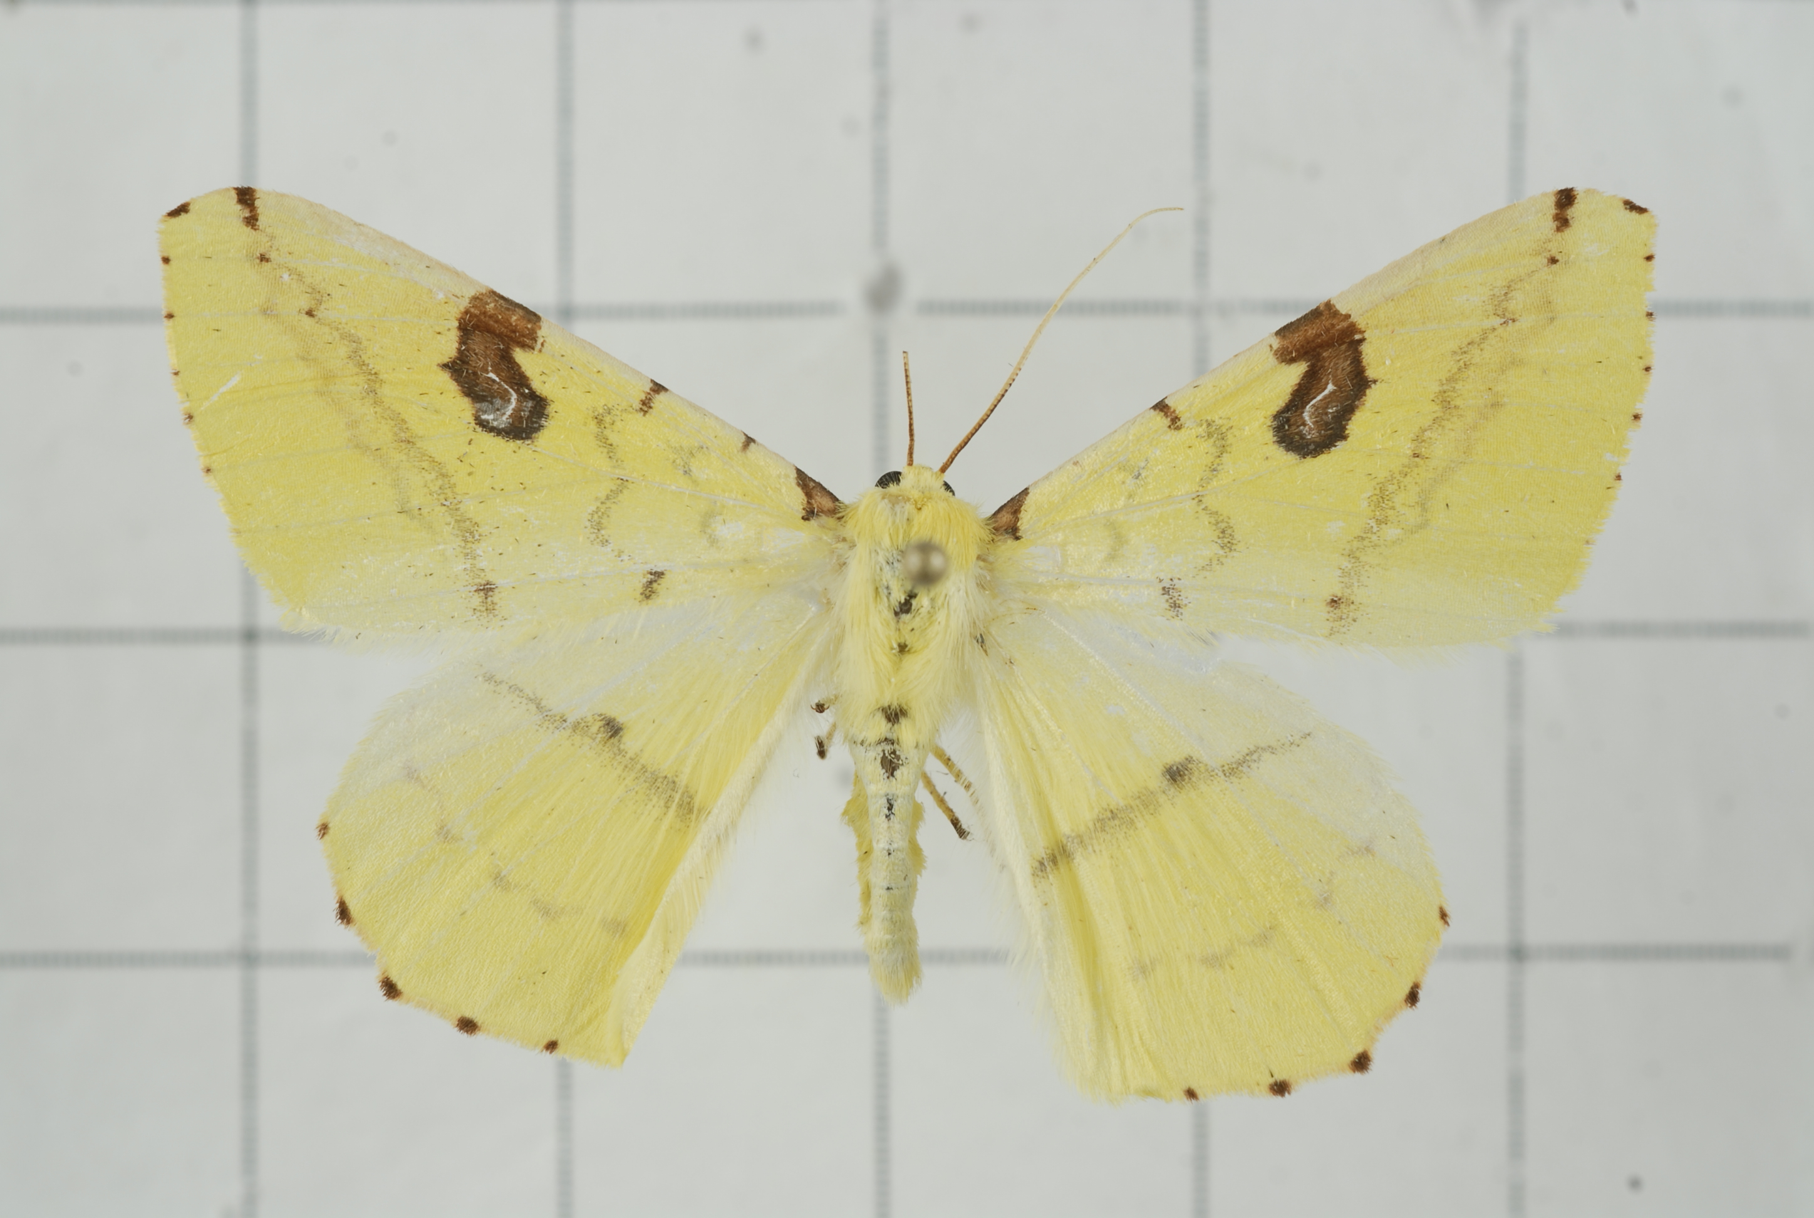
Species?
Opisthograptis punctilineata
